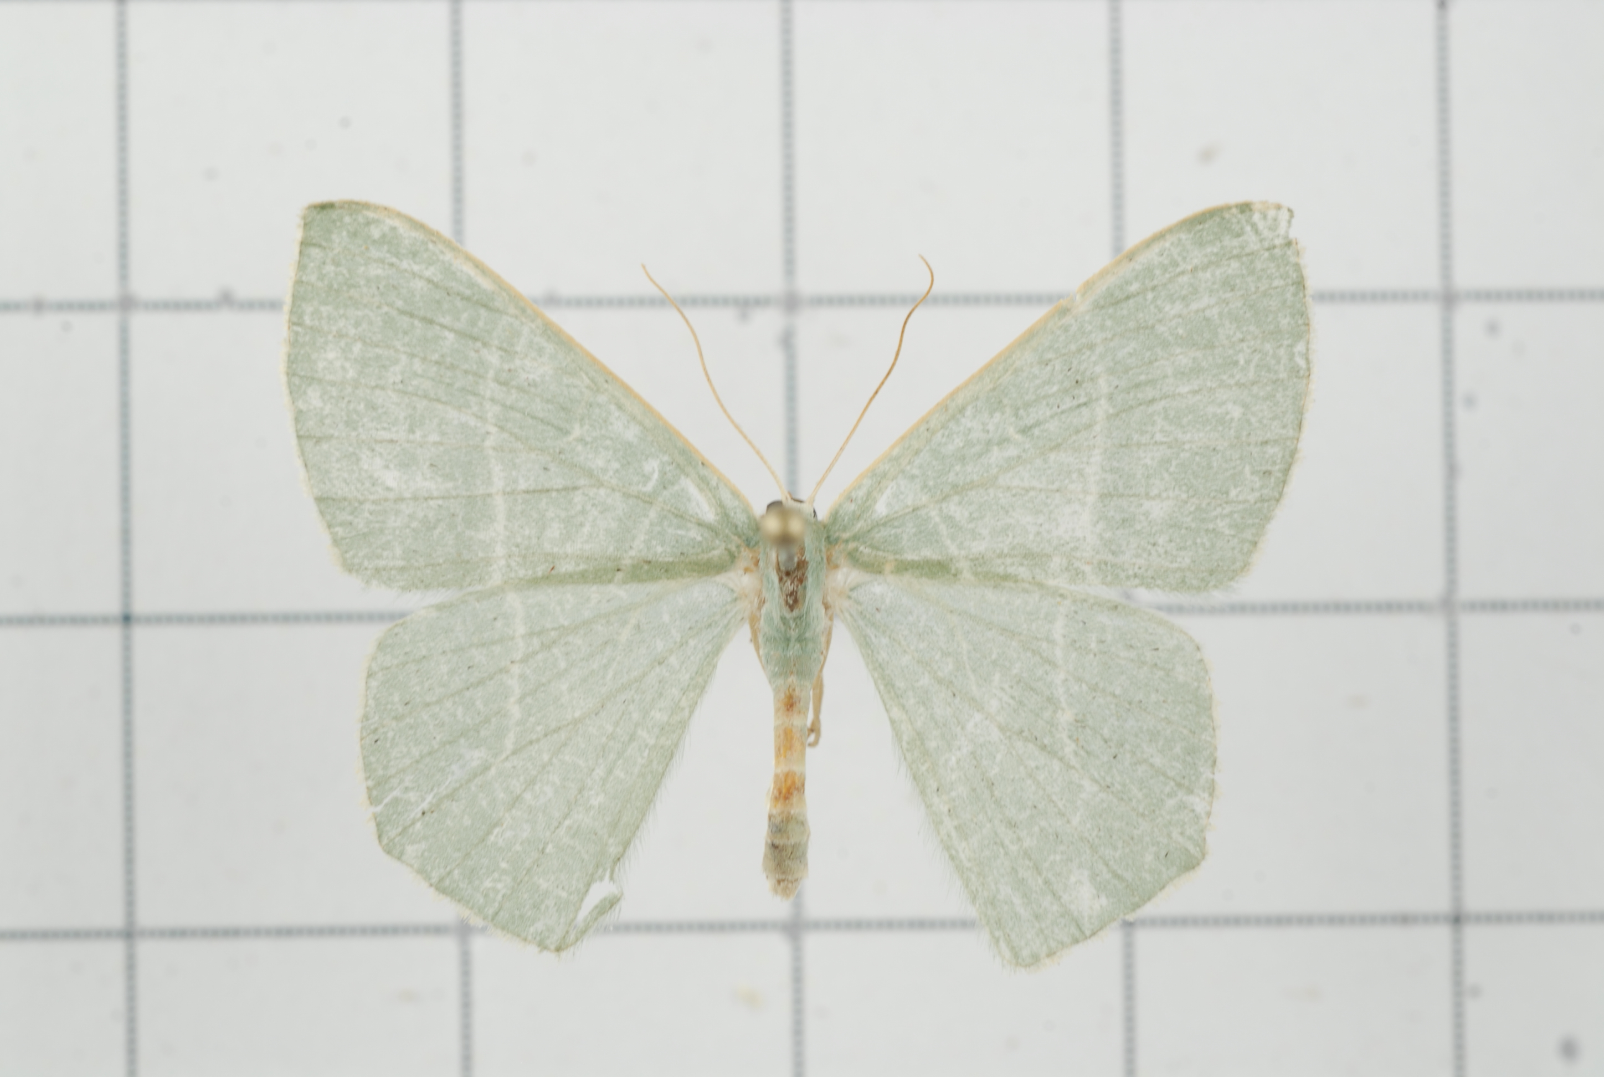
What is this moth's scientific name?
Pelagodes subquadraria
